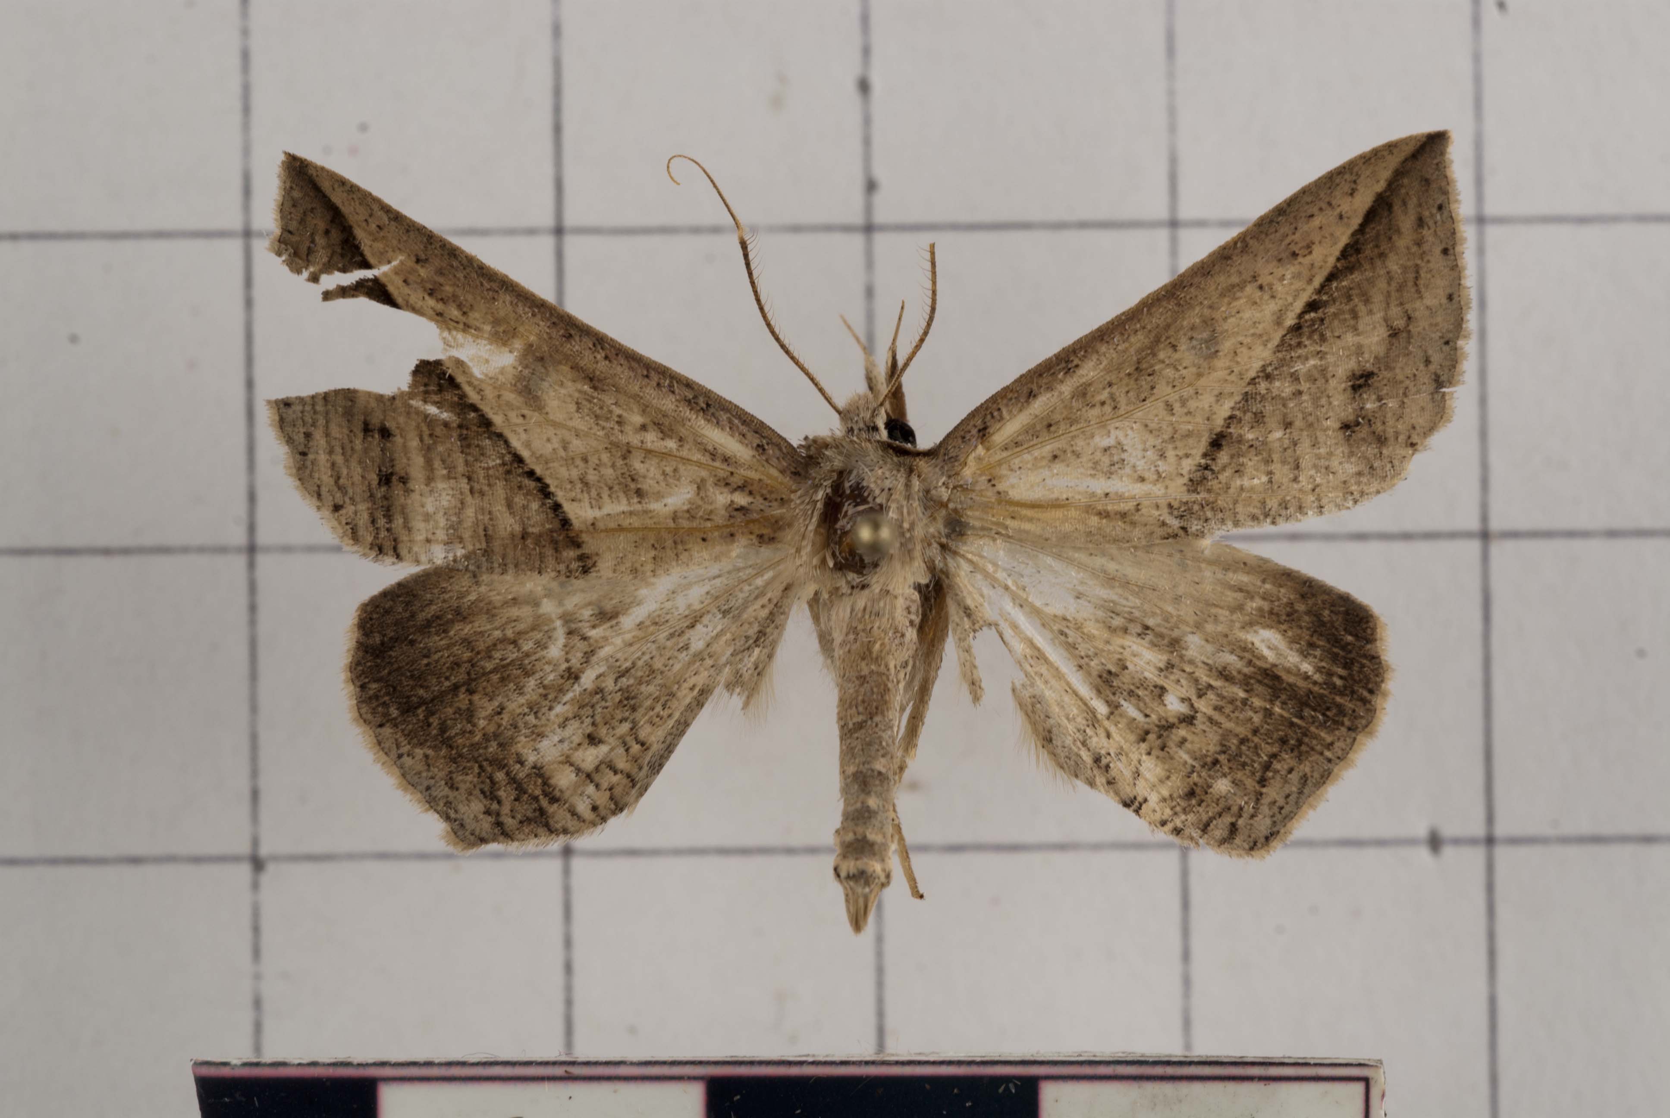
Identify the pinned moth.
Dierna strigata
